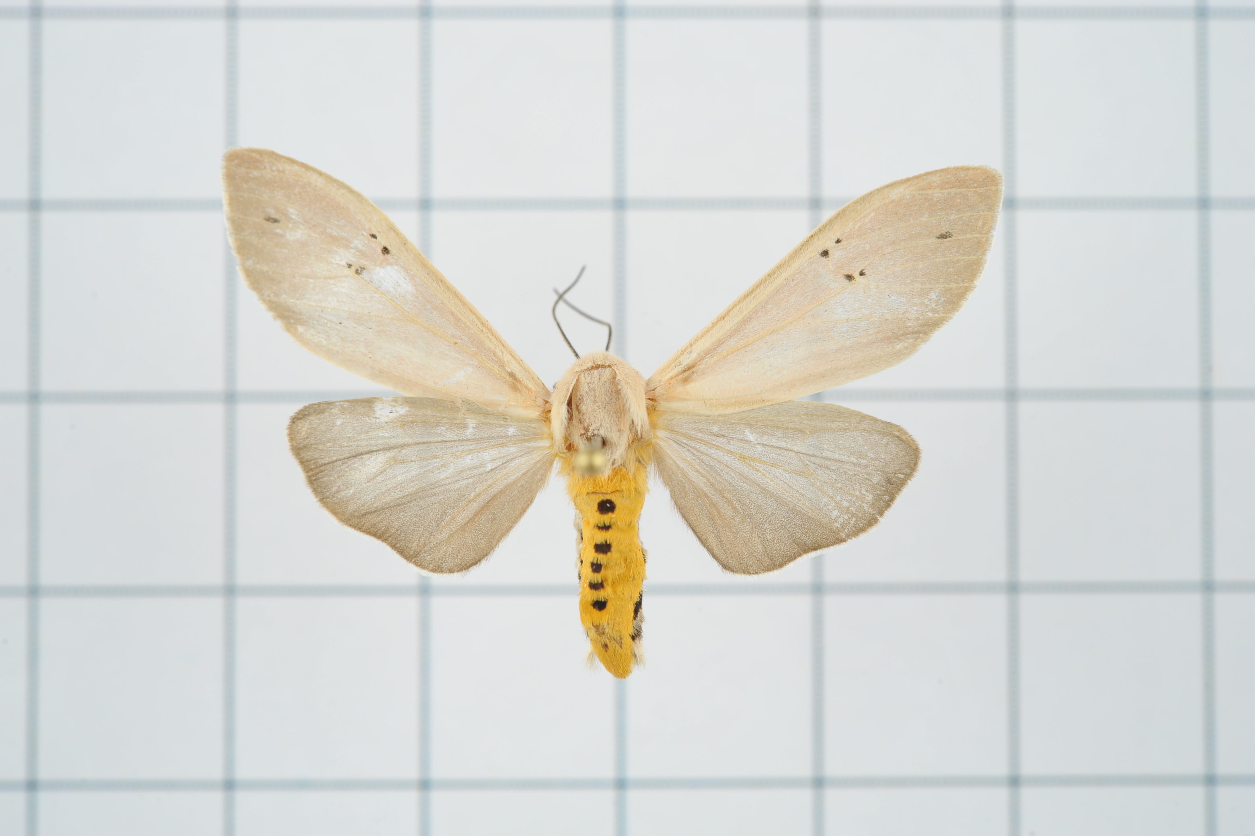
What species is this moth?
Creatonotos transiens koni
